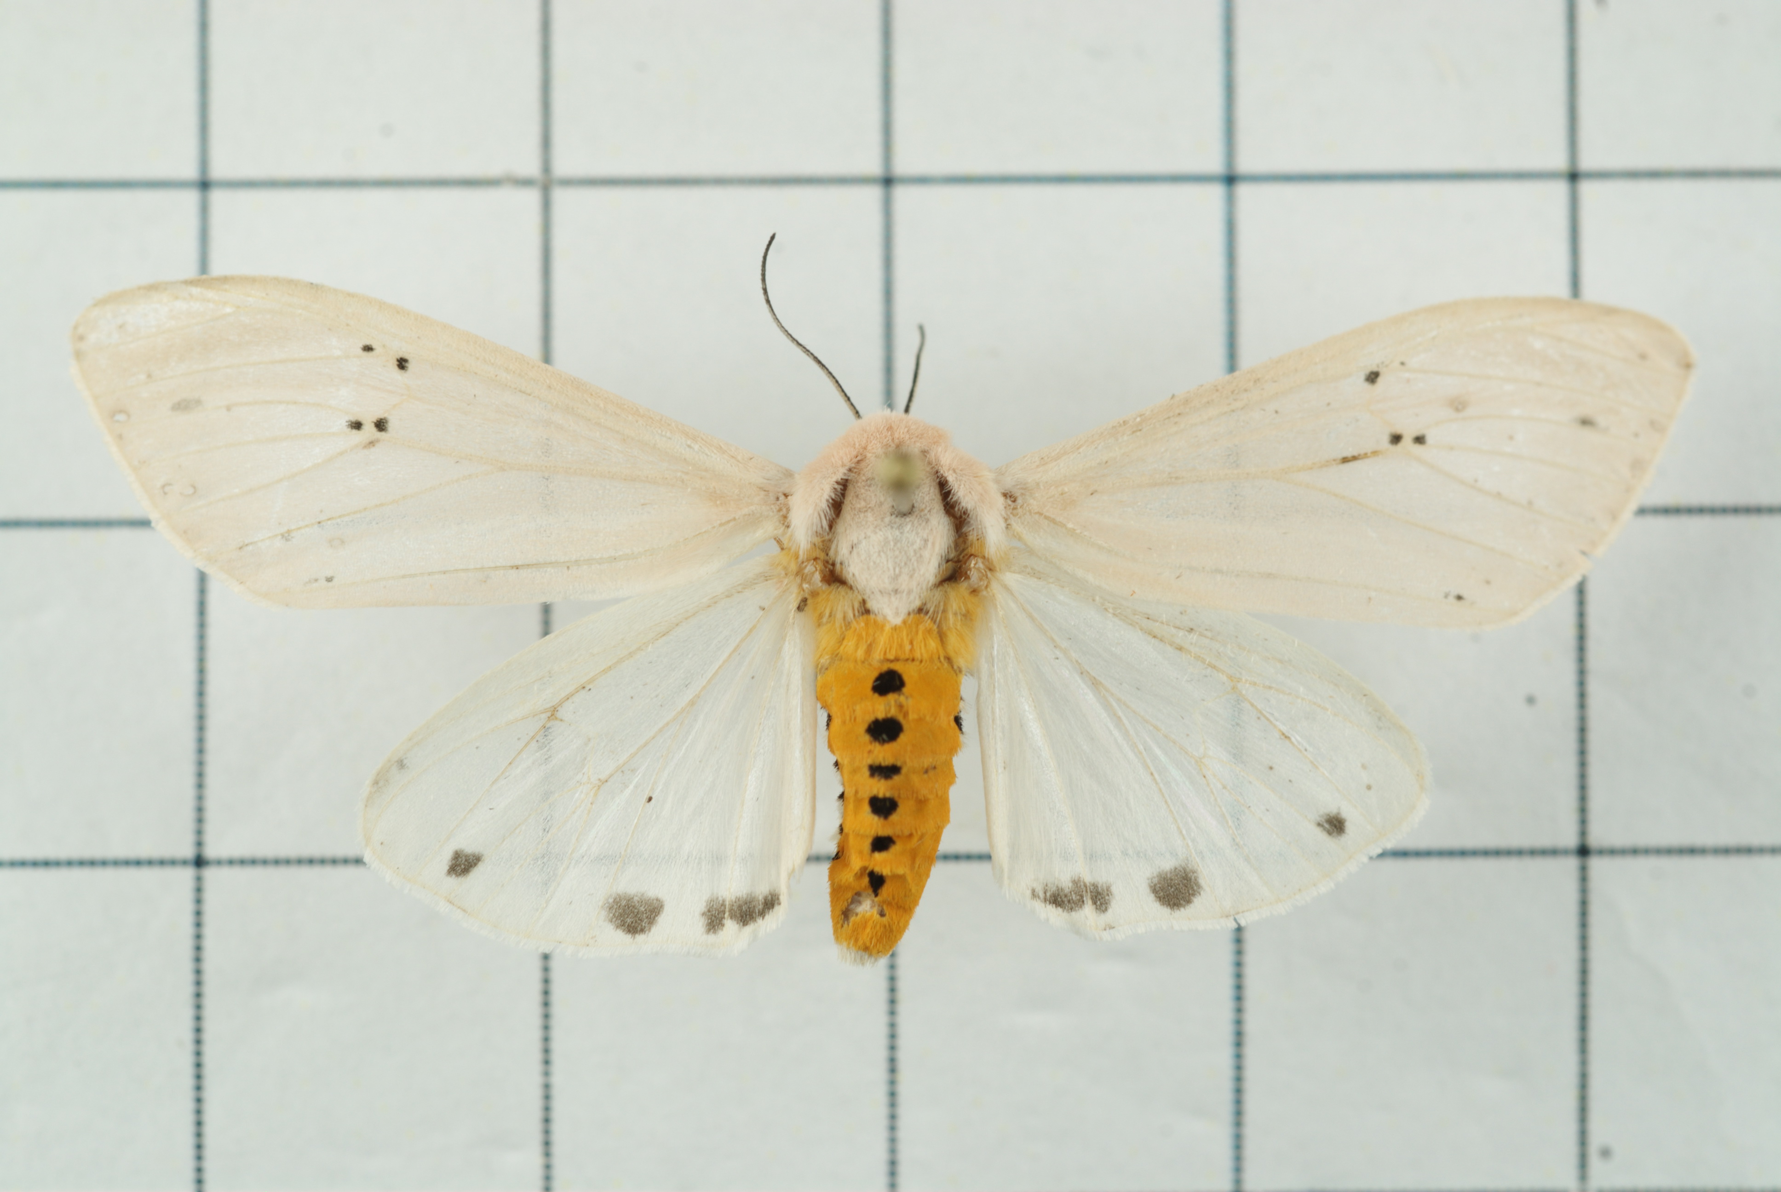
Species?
Creatonotos transiens koni
